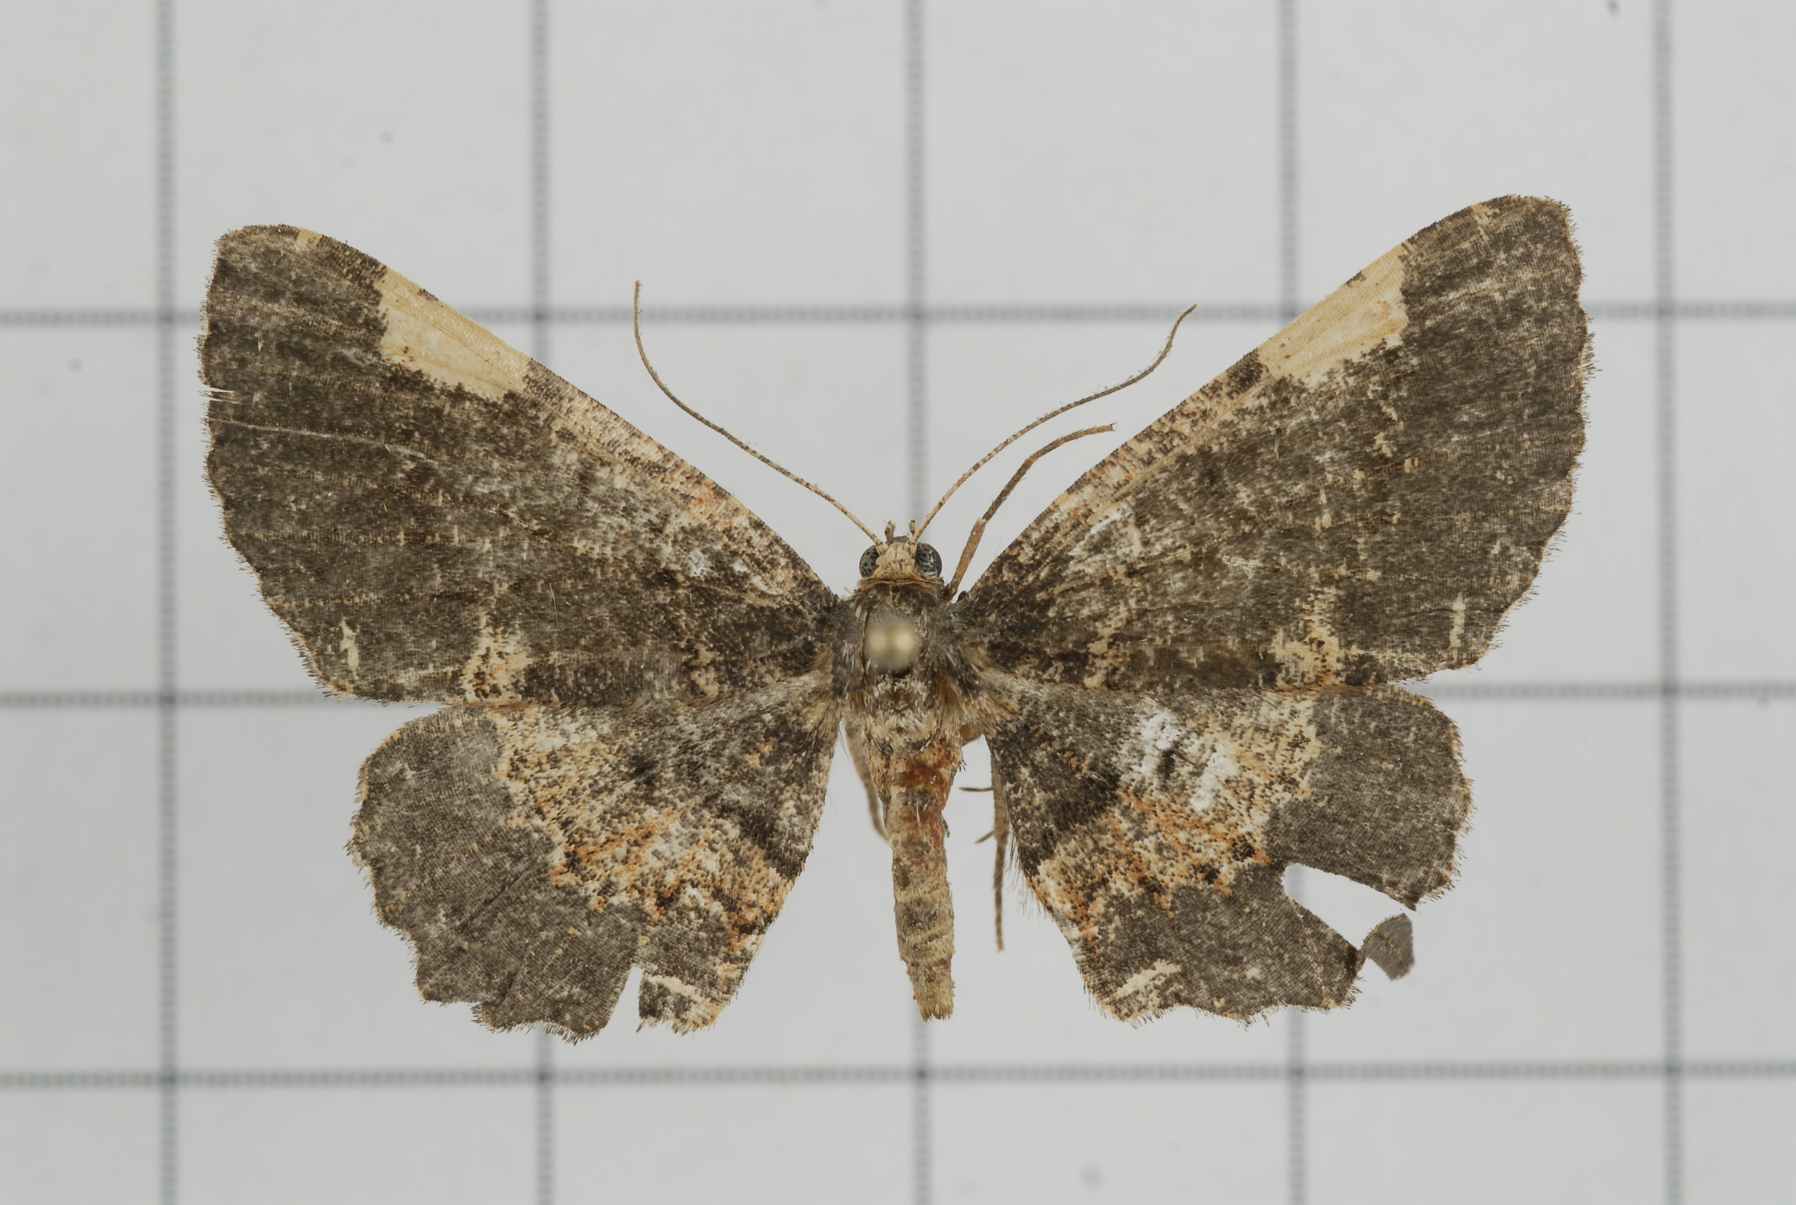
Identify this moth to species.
Abaciscus costimacula
